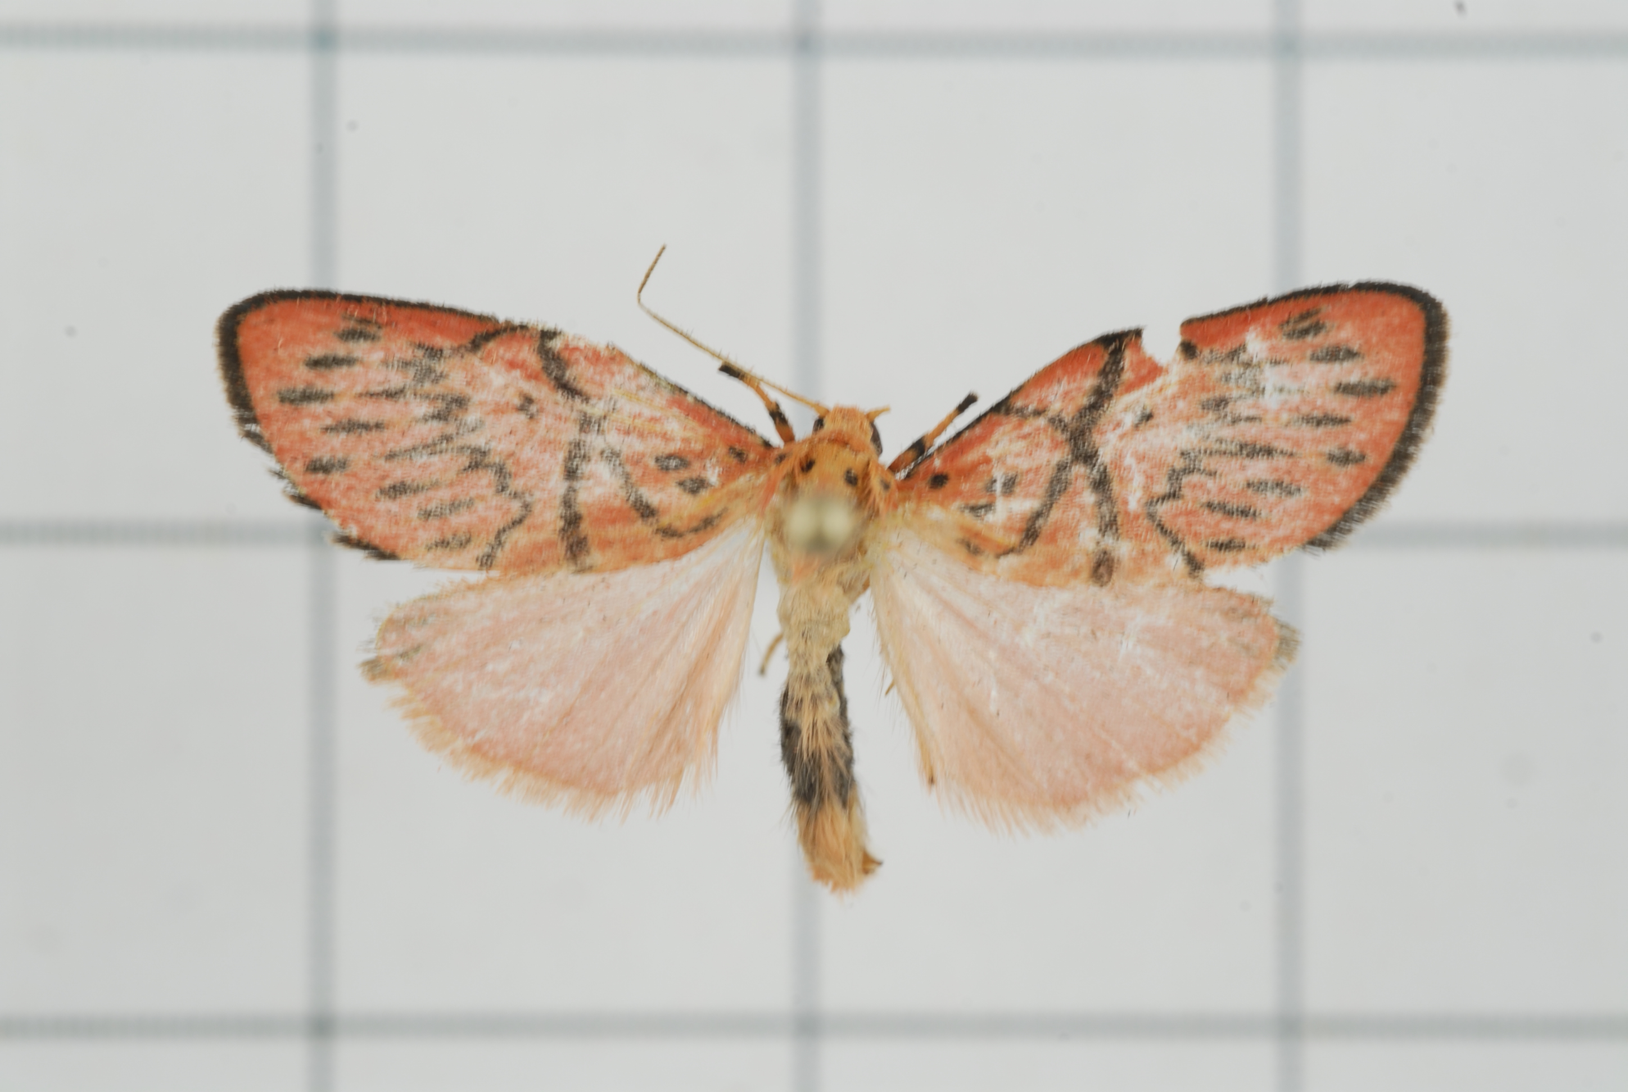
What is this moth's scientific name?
Aberrasine lichenshihi
